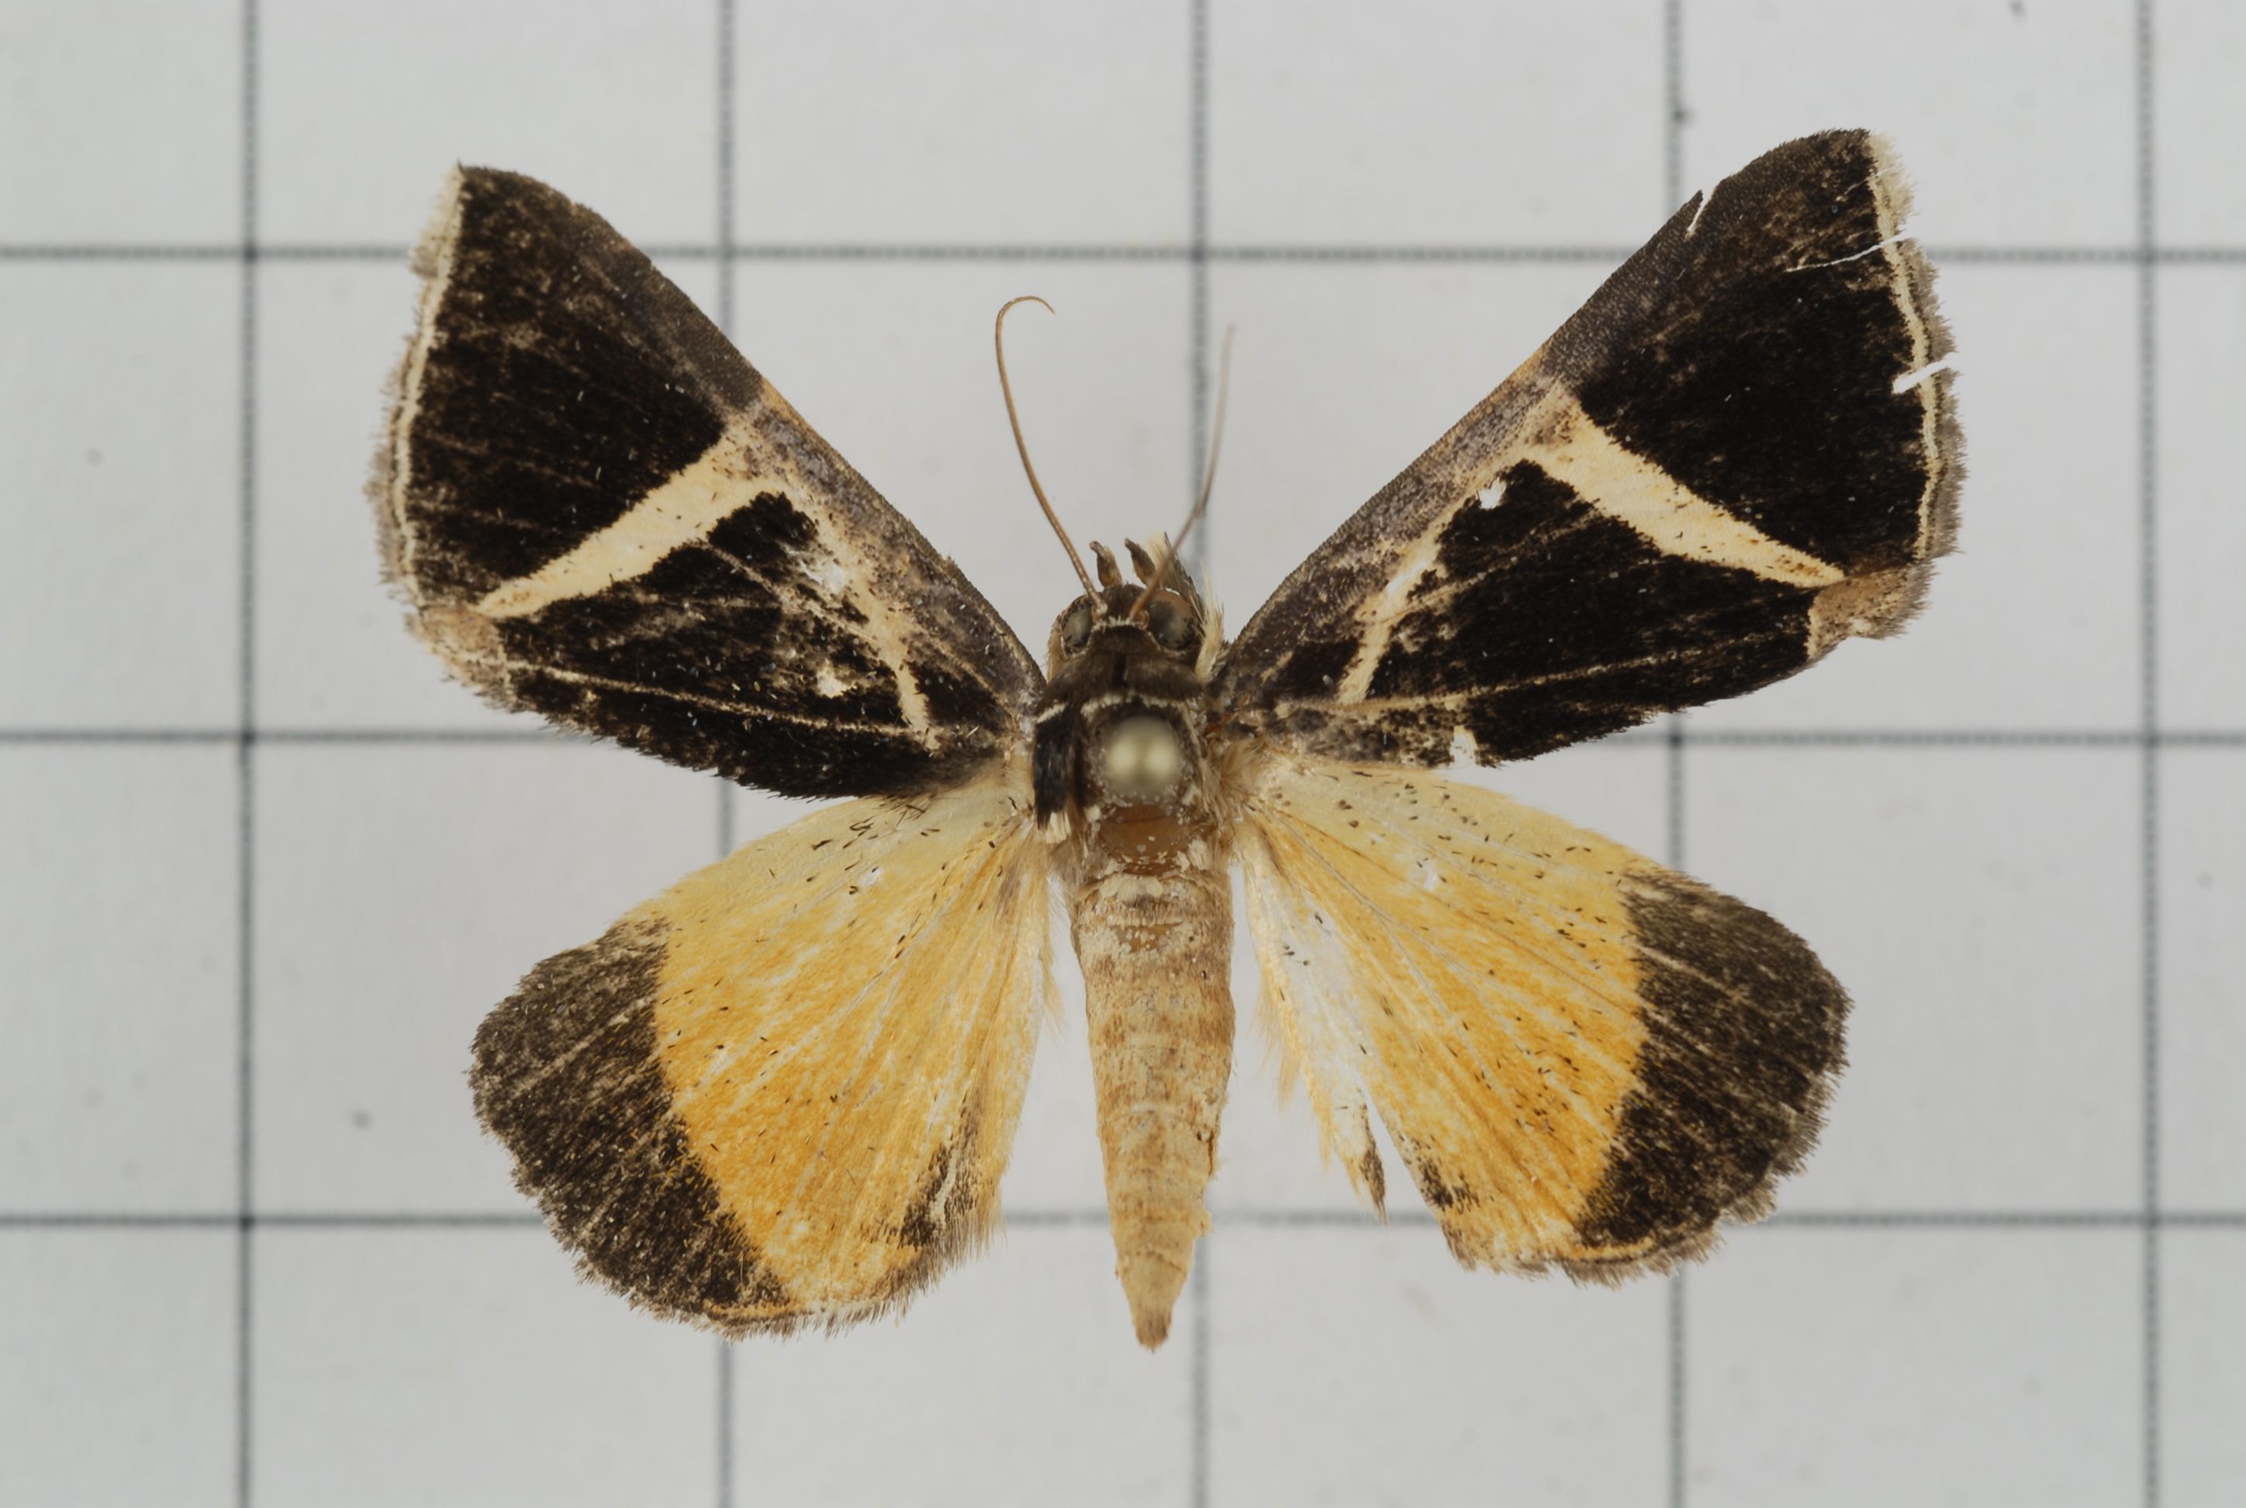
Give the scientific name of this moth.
Fodina contigua
